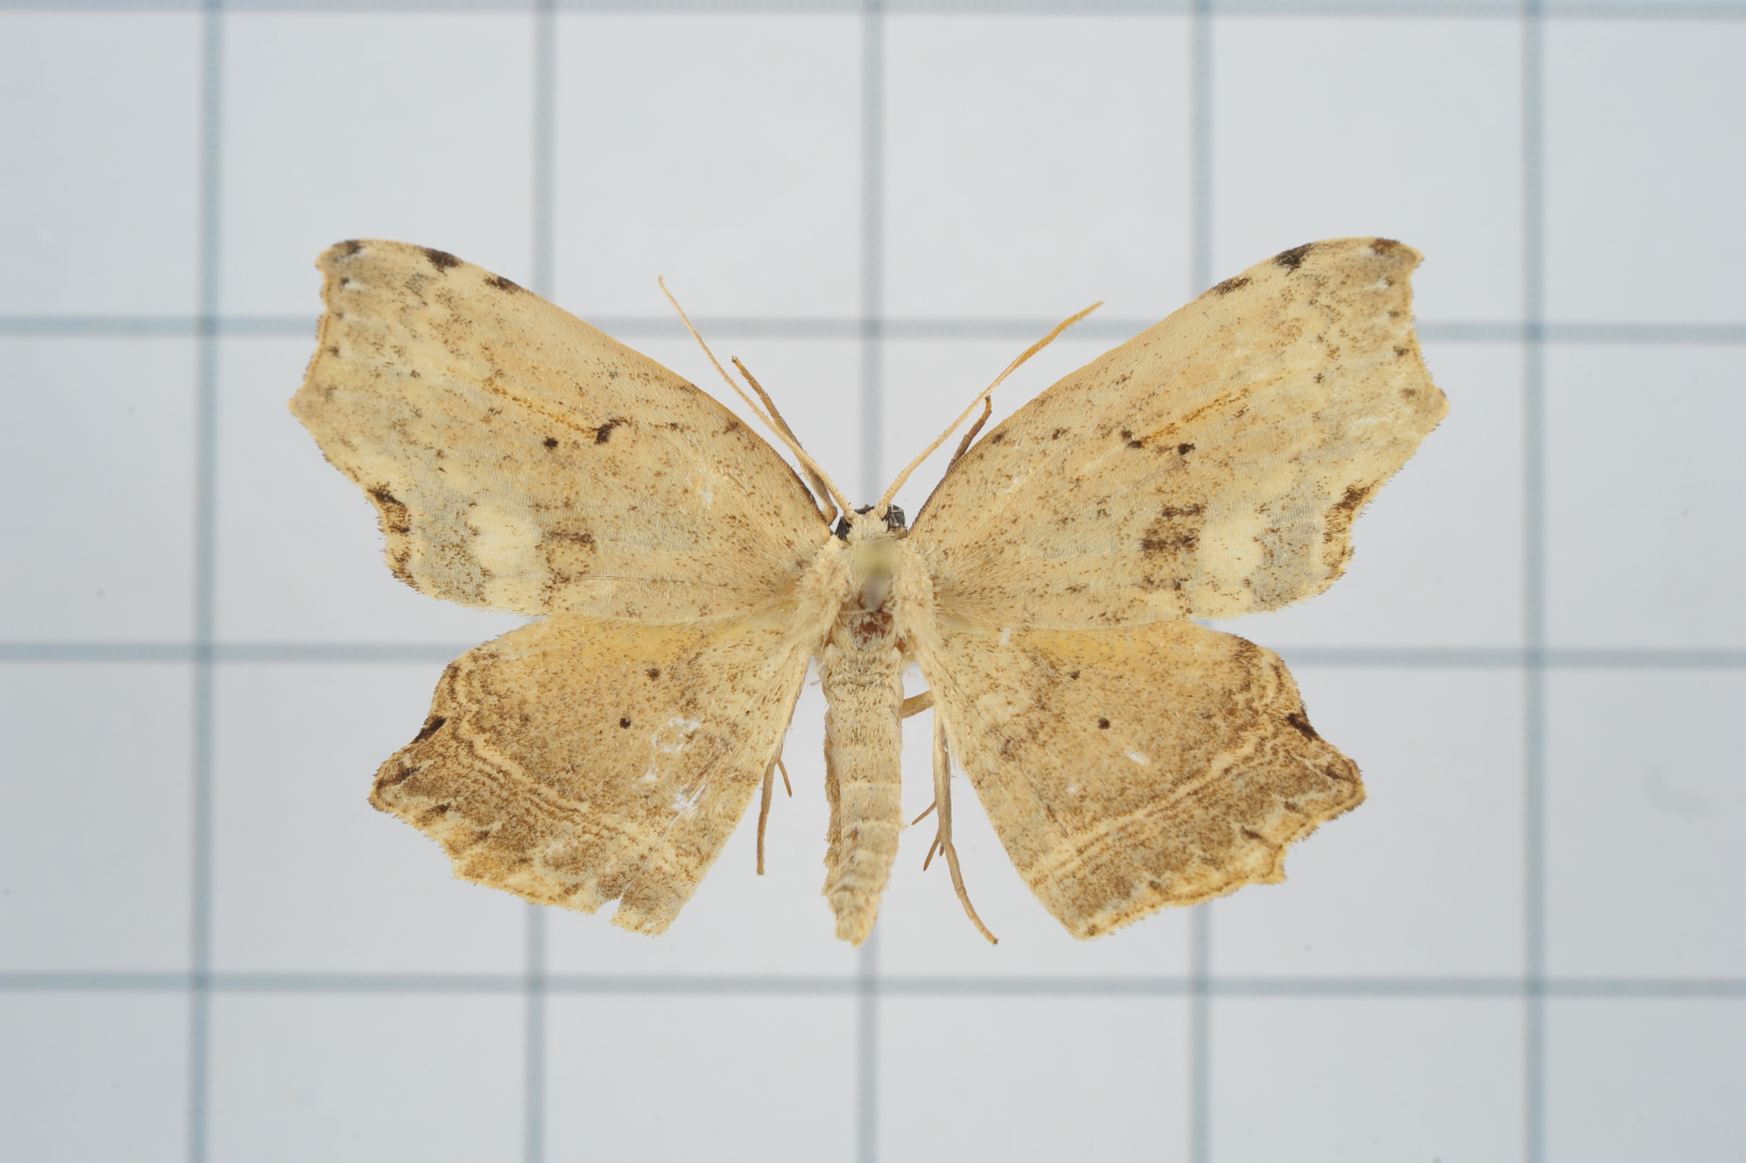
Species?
Phalacra strigata insulicola
